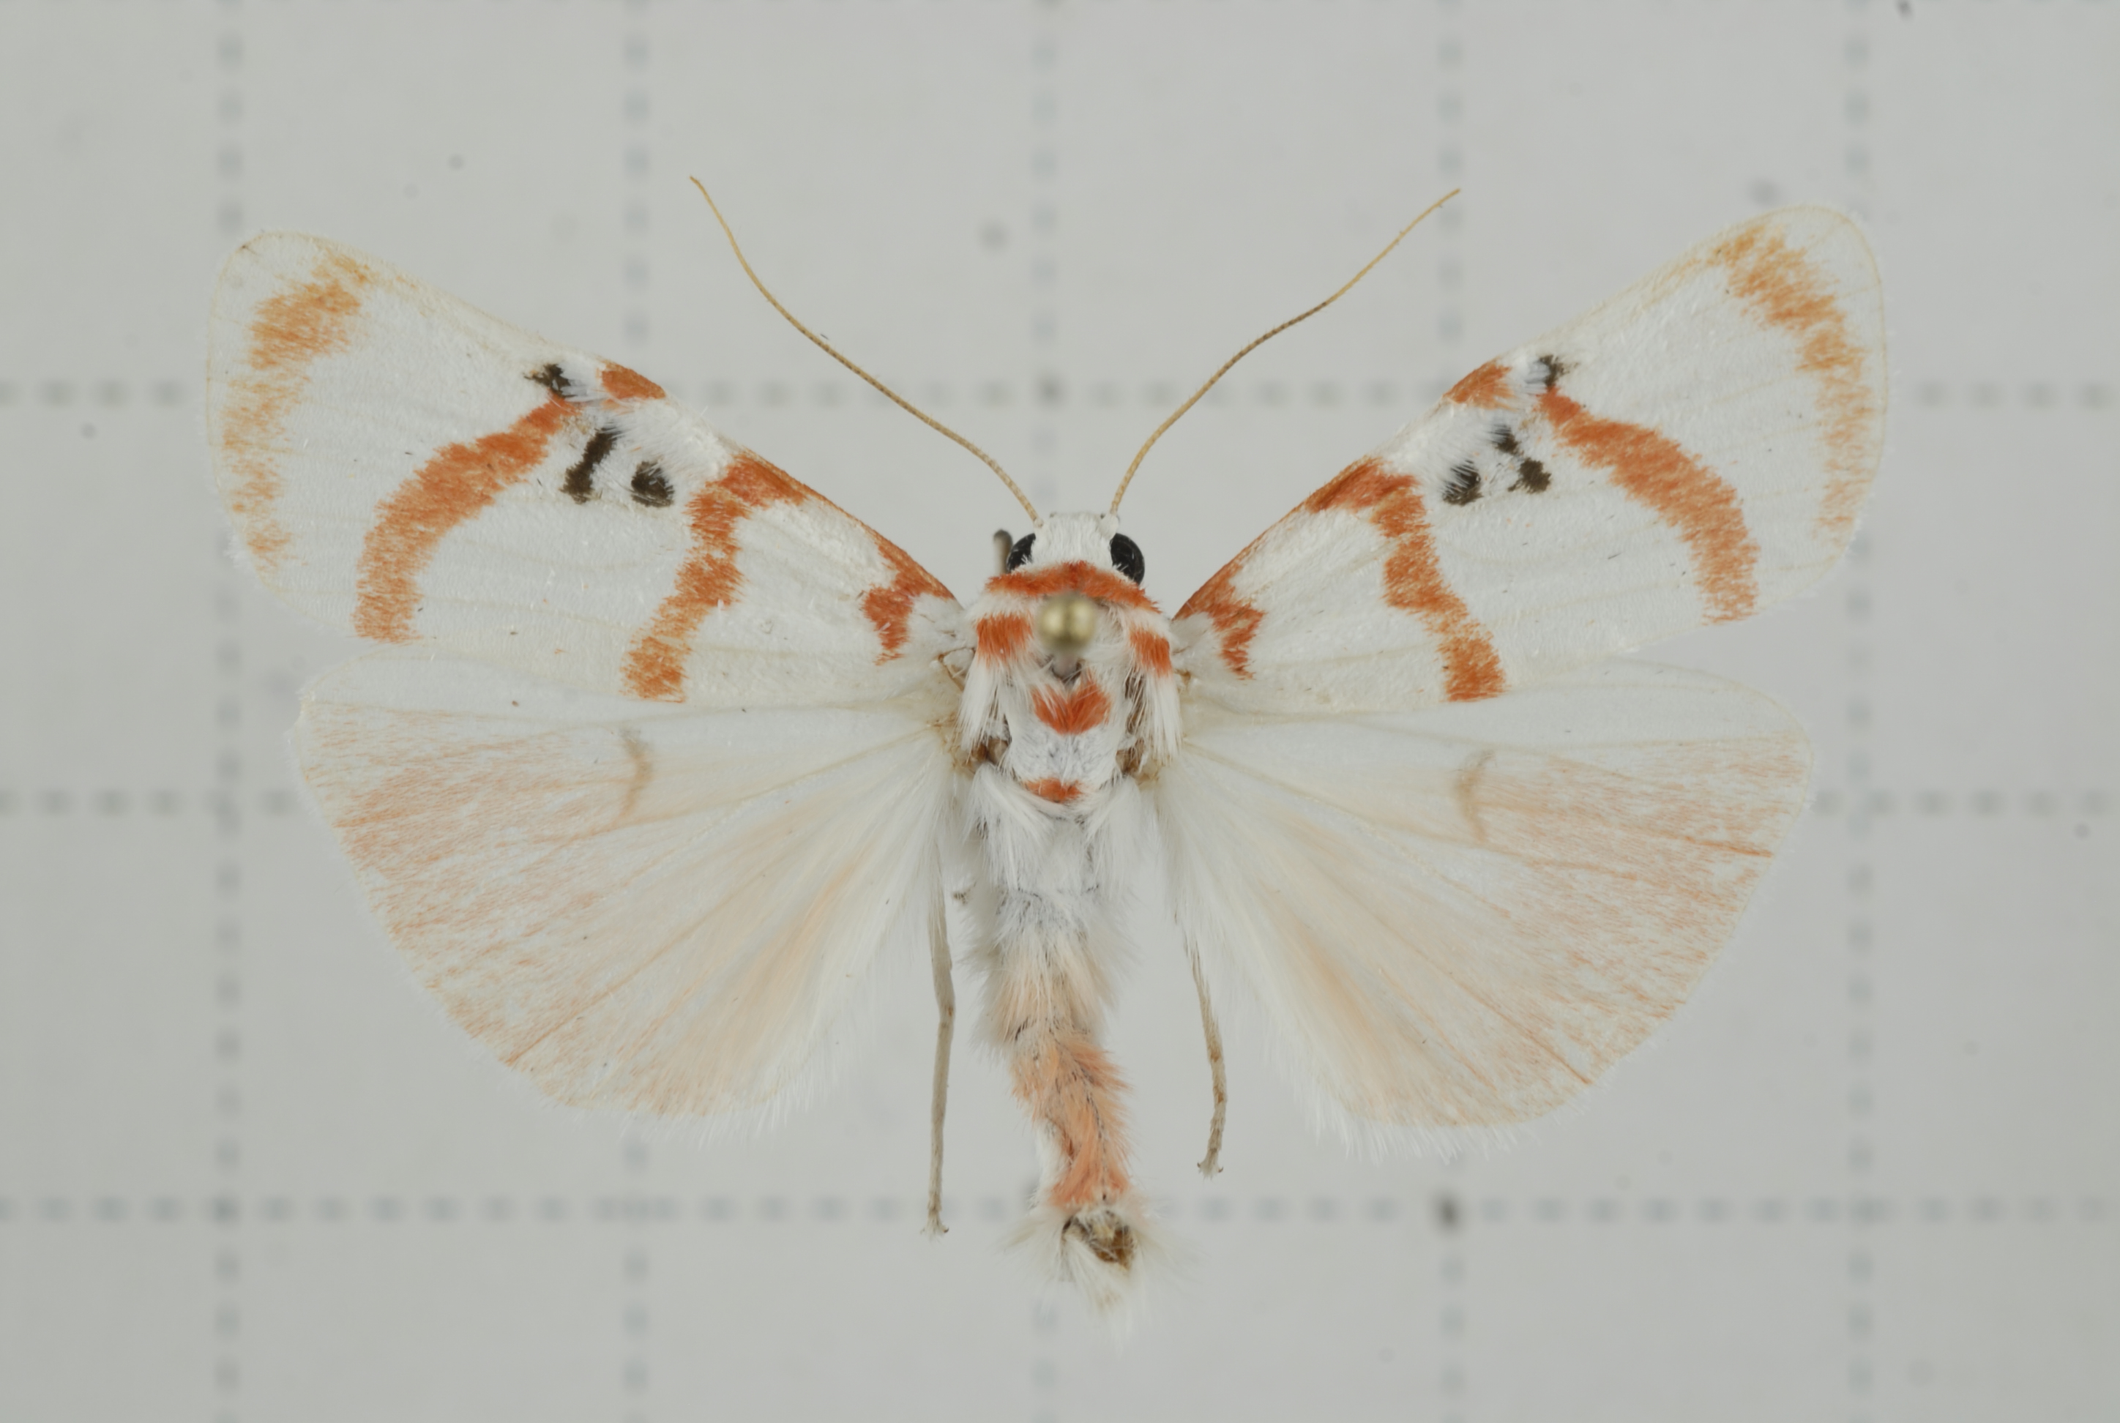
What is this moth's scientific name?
Cyana subalba
